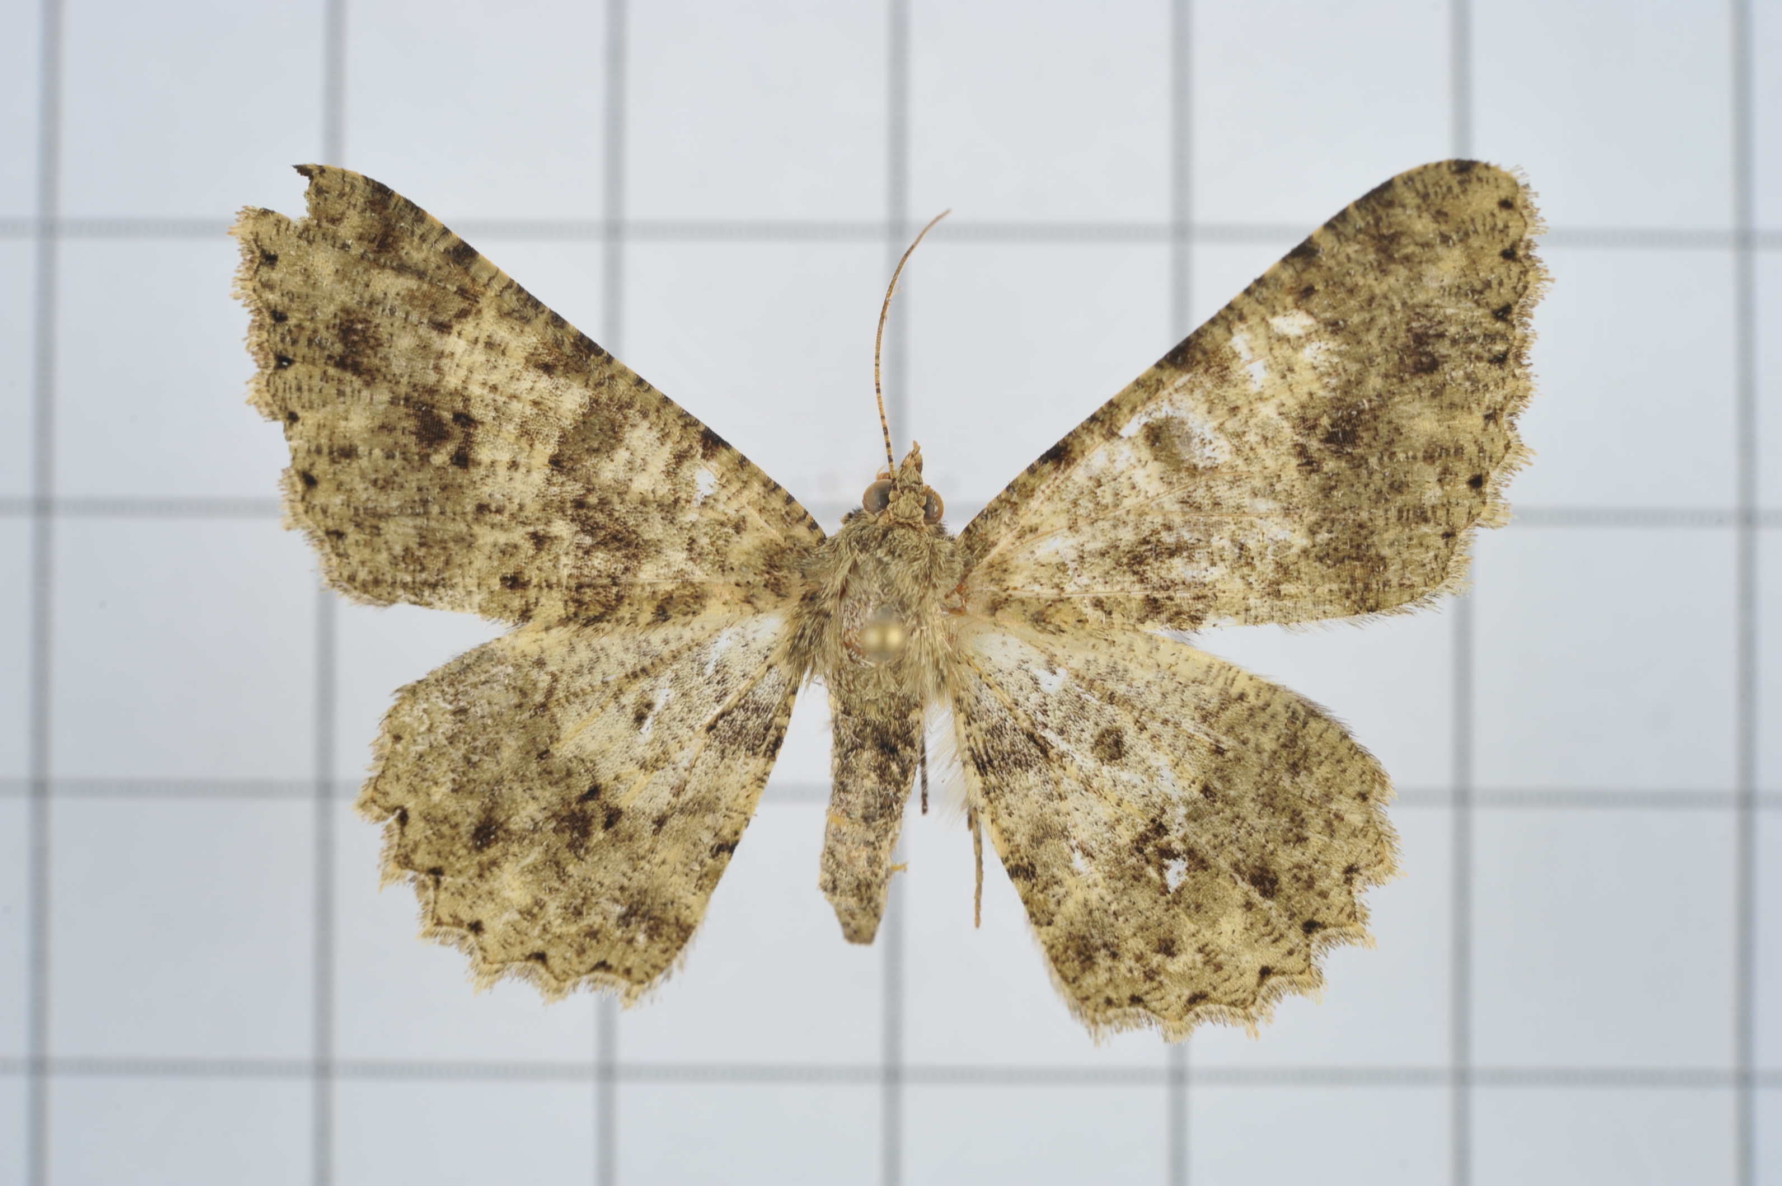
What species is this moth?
Racotis boarmiaria
